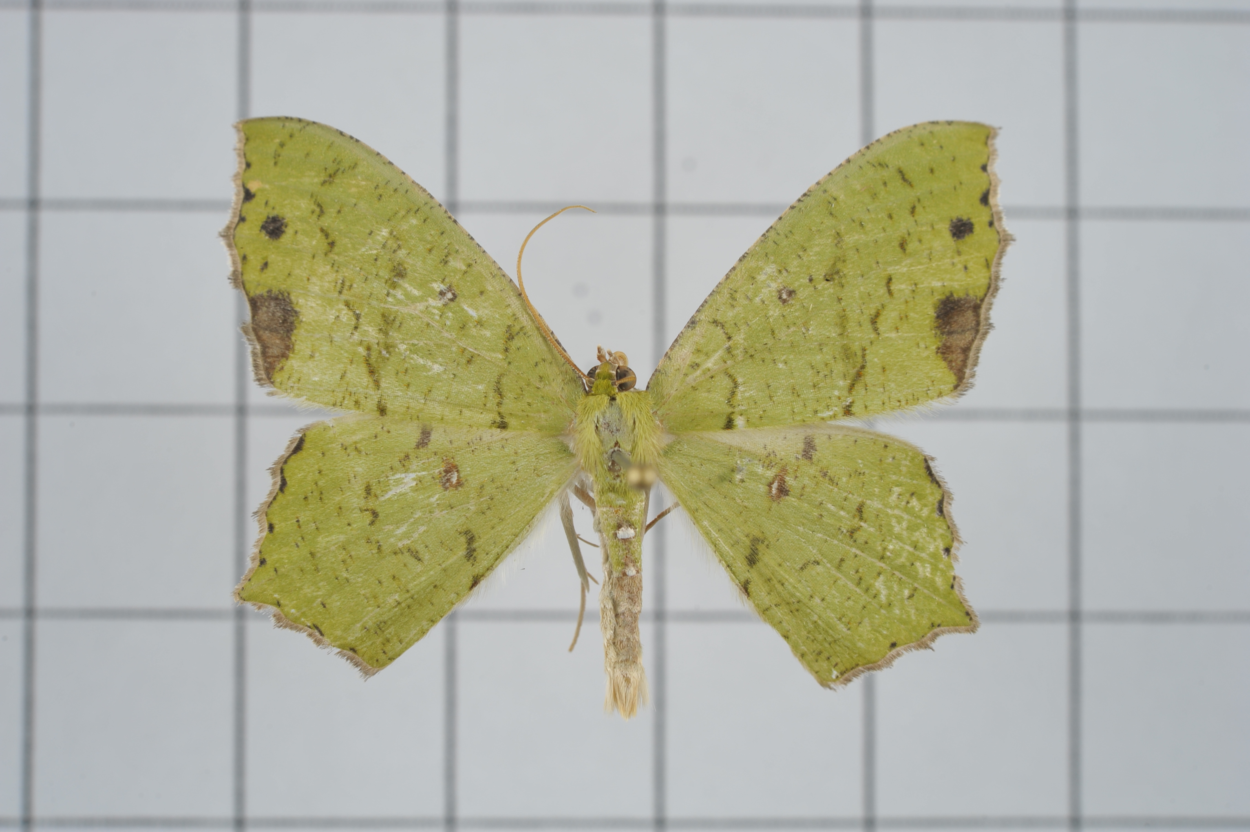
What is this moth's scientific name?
Dooabia alia
